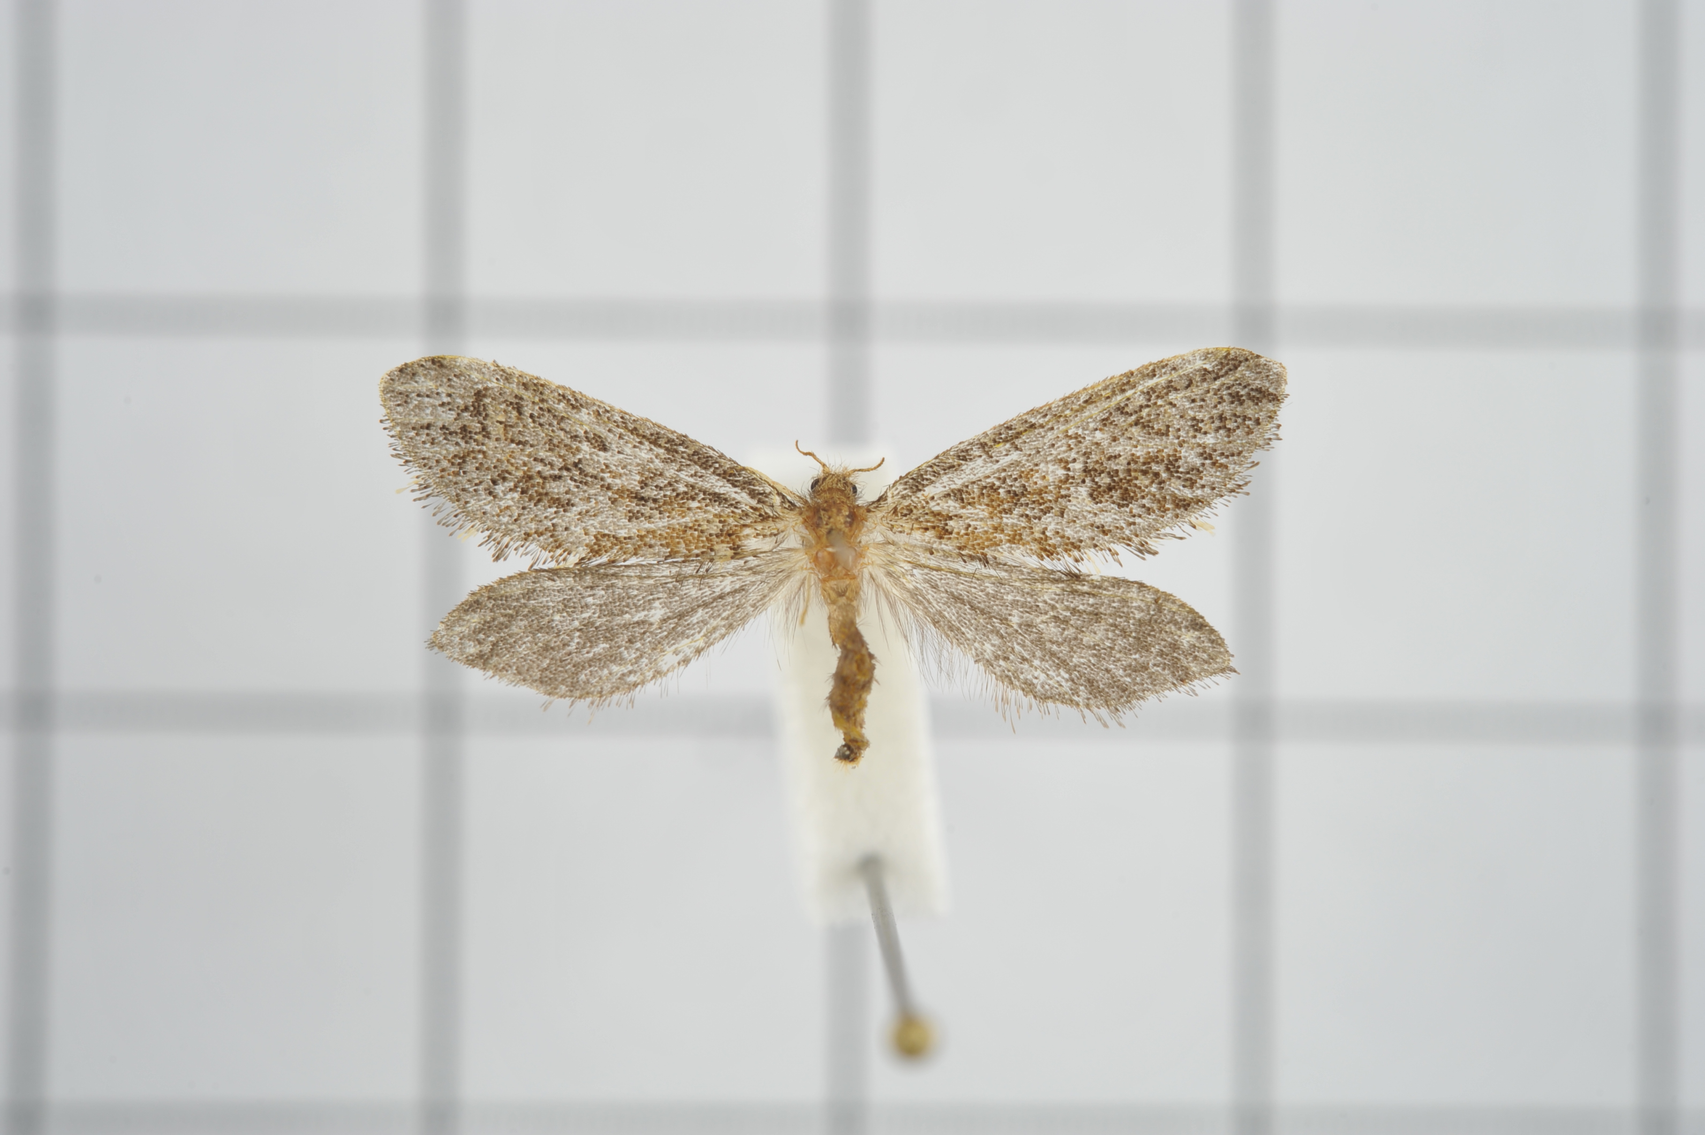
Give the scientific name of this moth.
Ogygioses caliginosa
